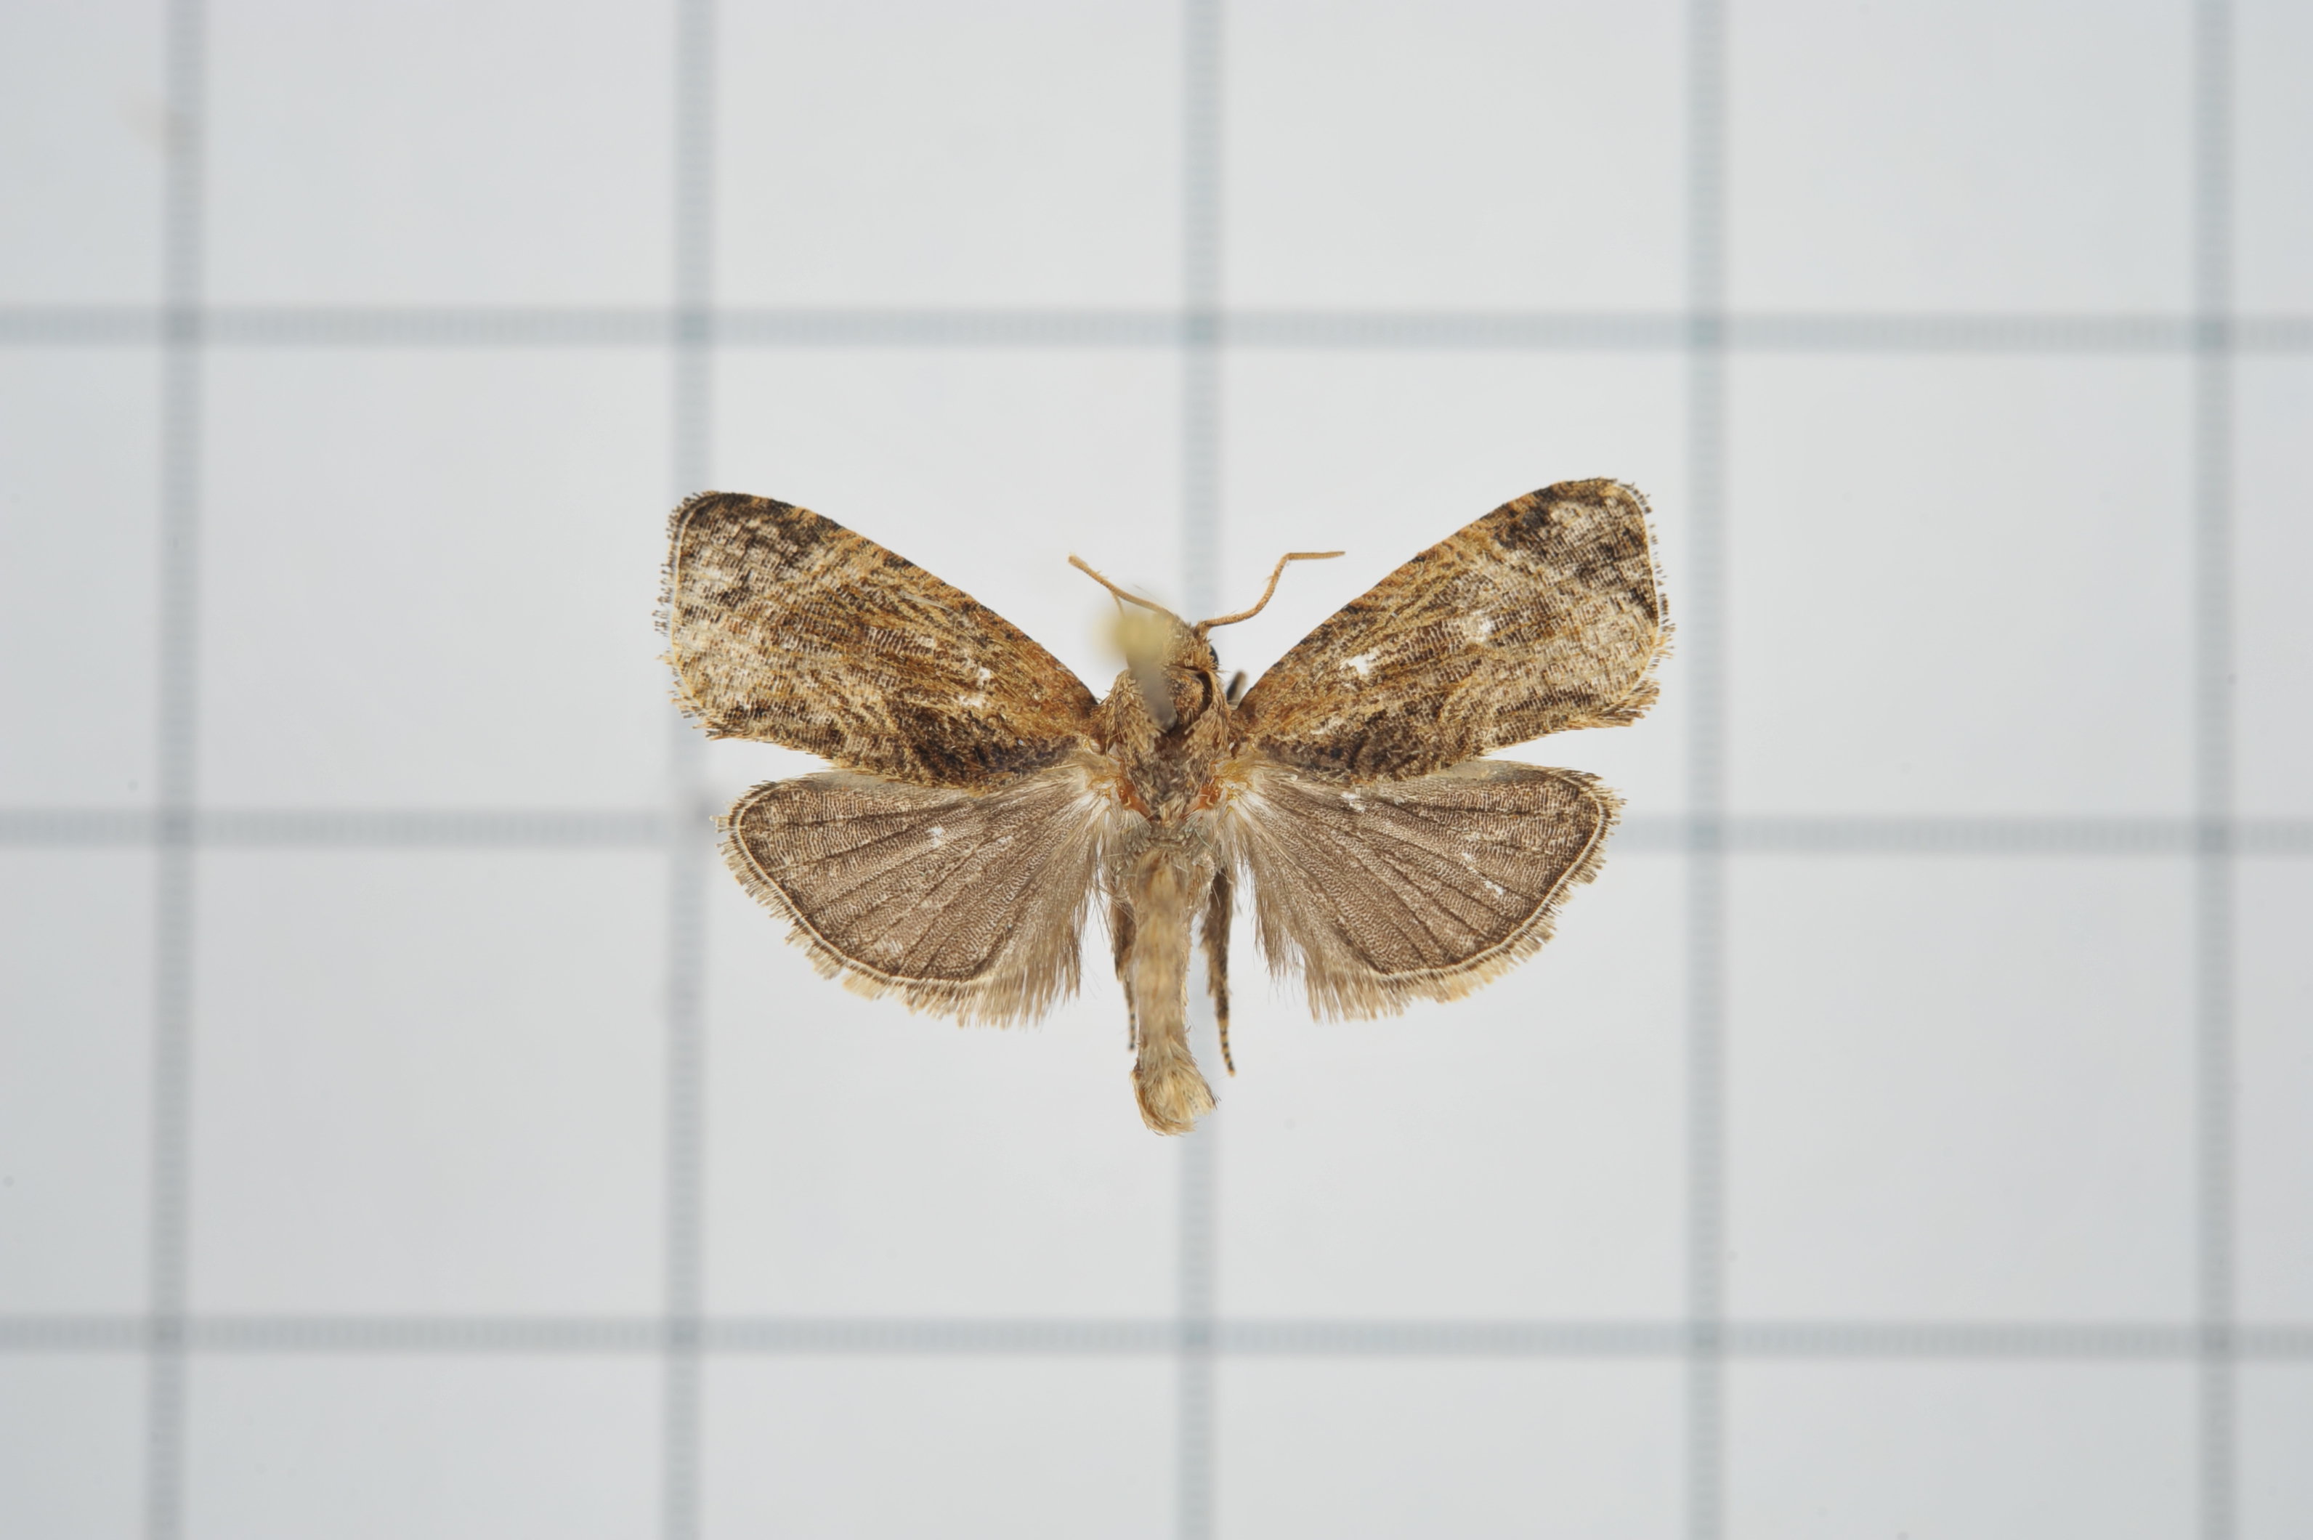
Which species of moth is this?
Cryptophlebia repletana
